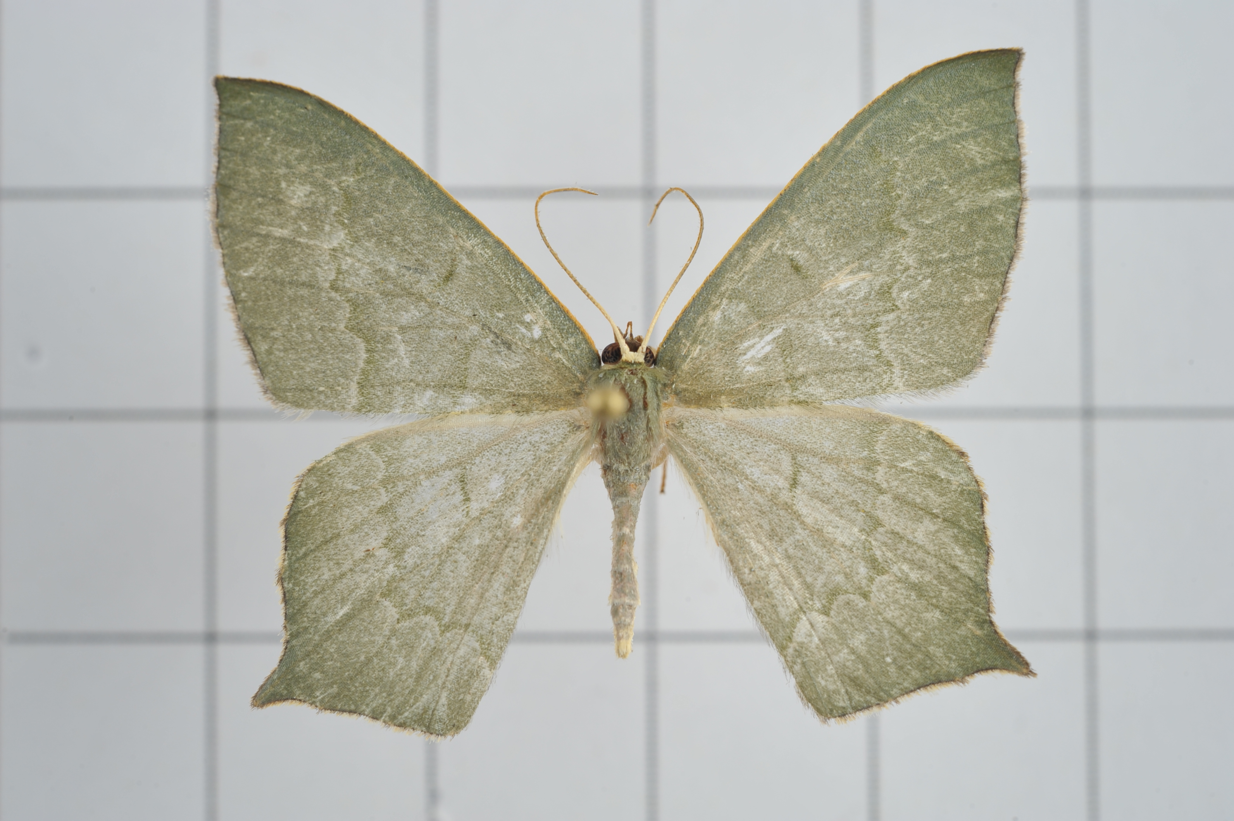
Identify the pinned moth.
Maxates sinuolata
